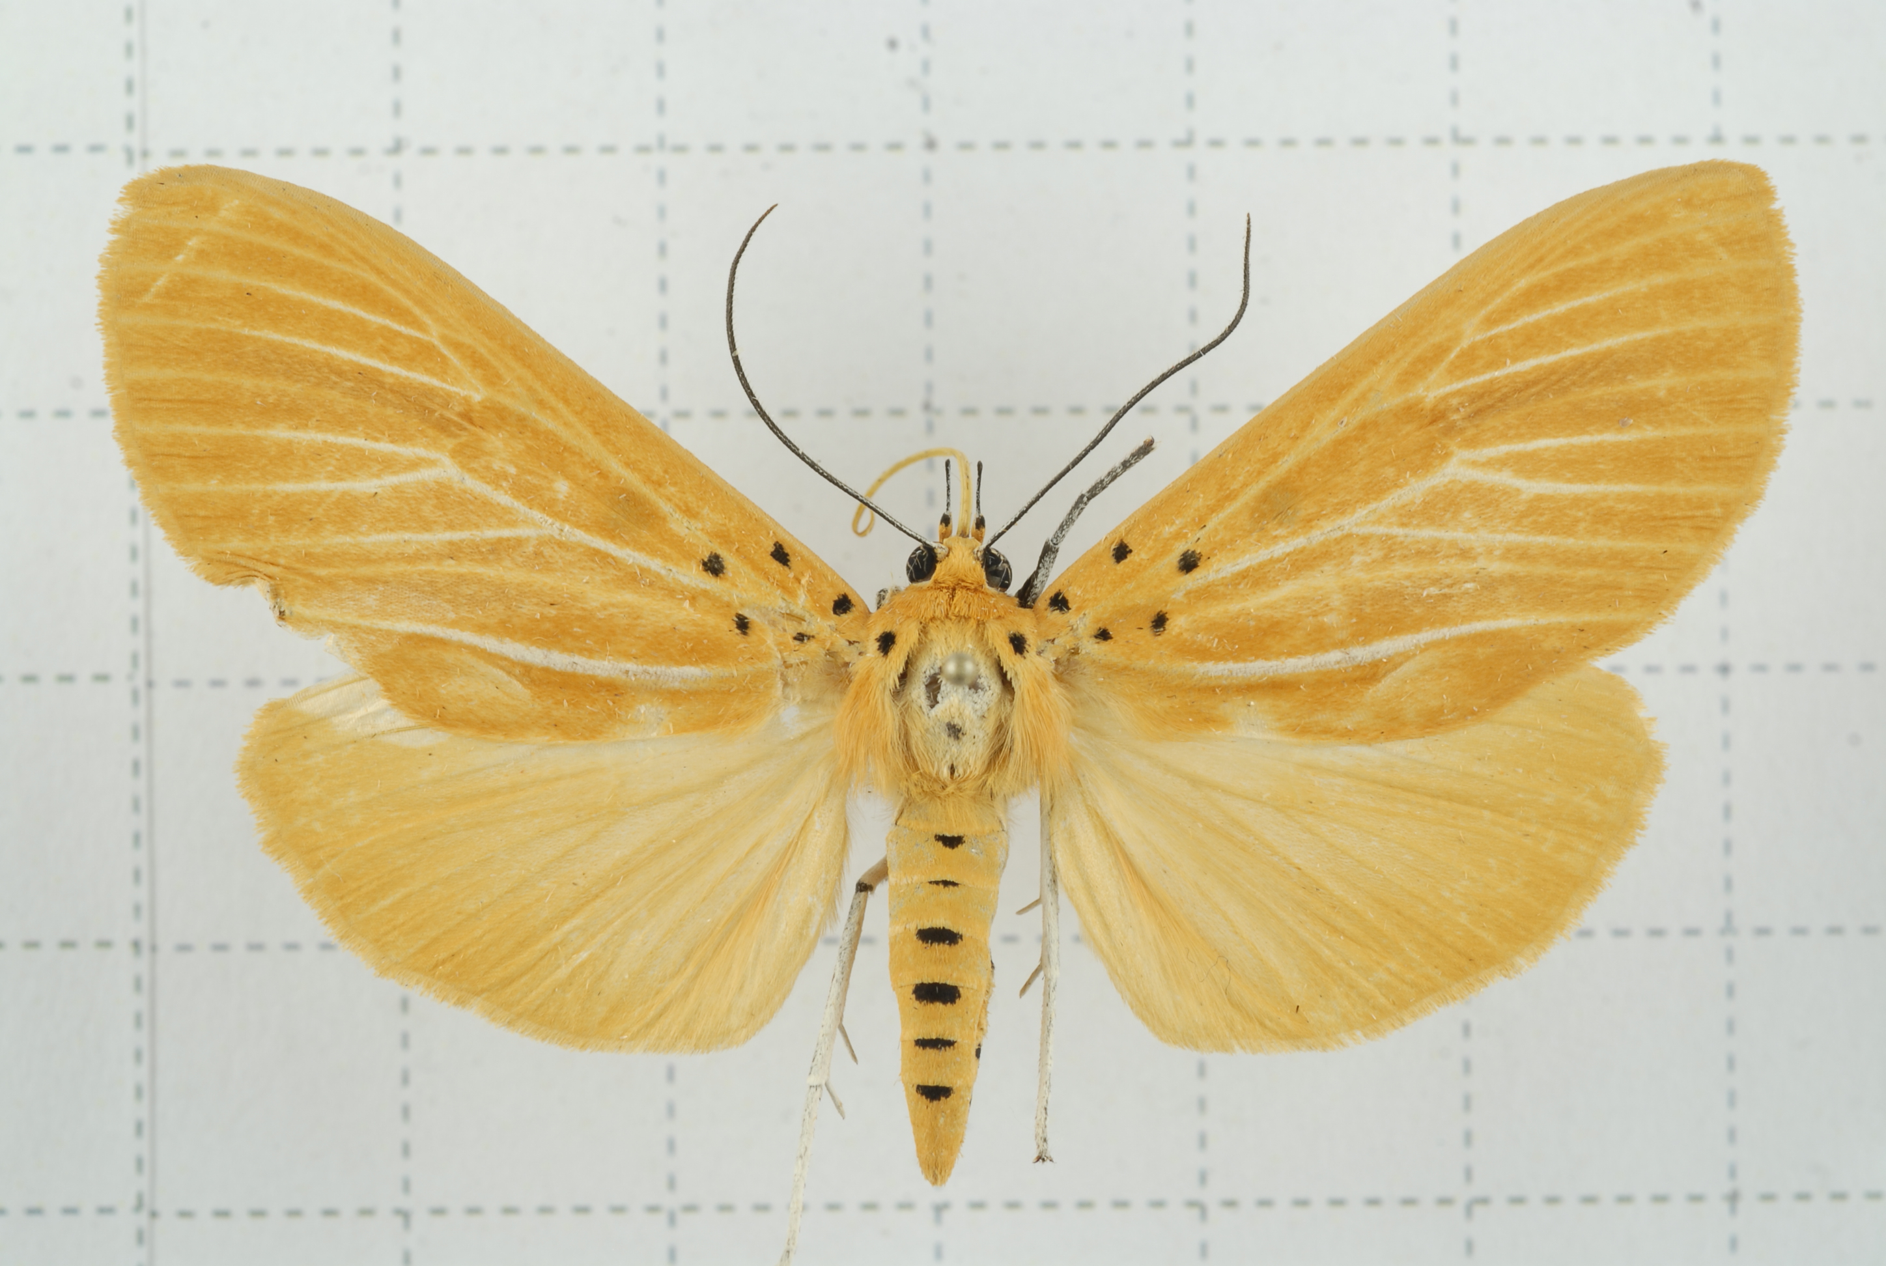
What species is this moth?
Asota egens confinis
